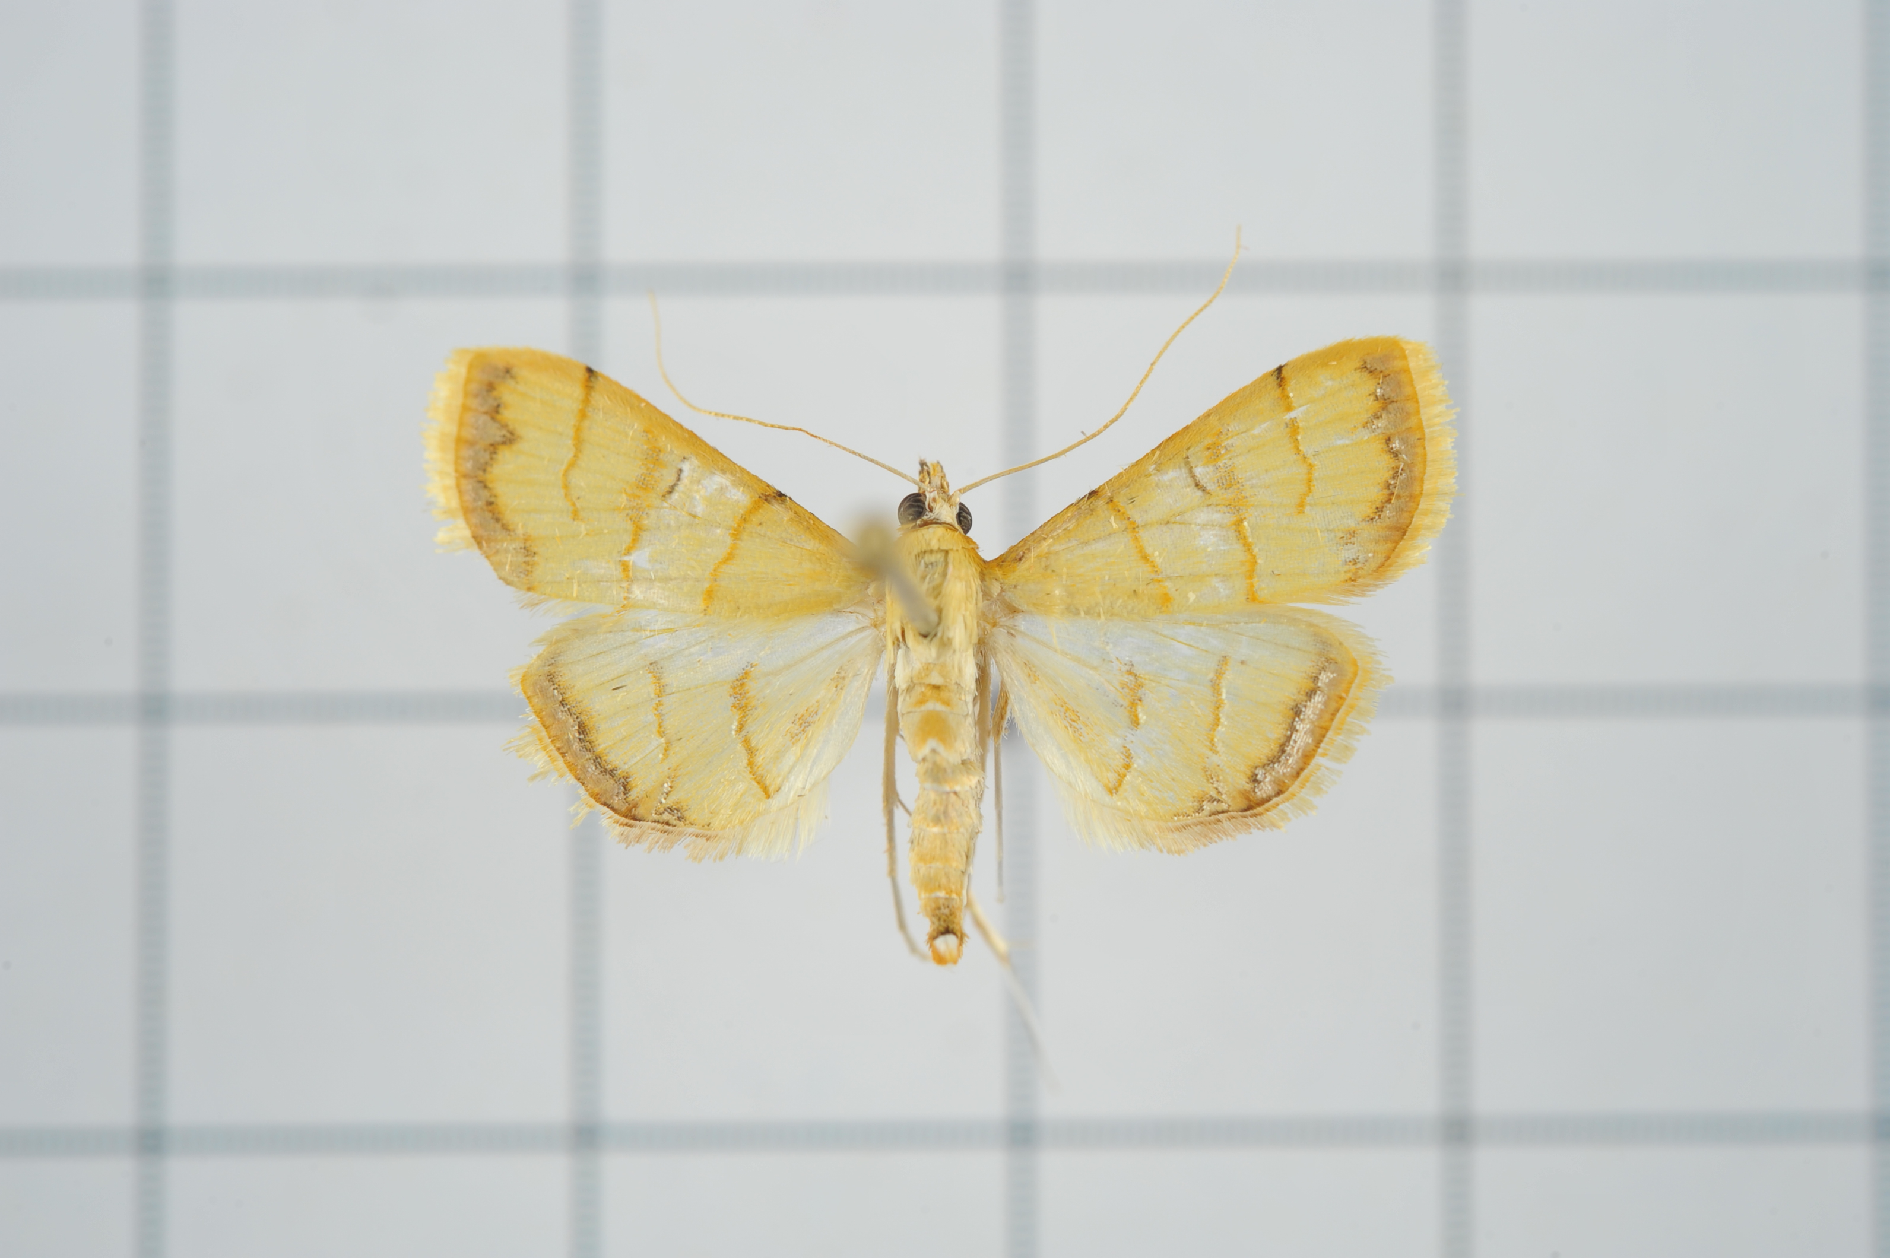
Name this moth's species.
Pagyda lustralis
